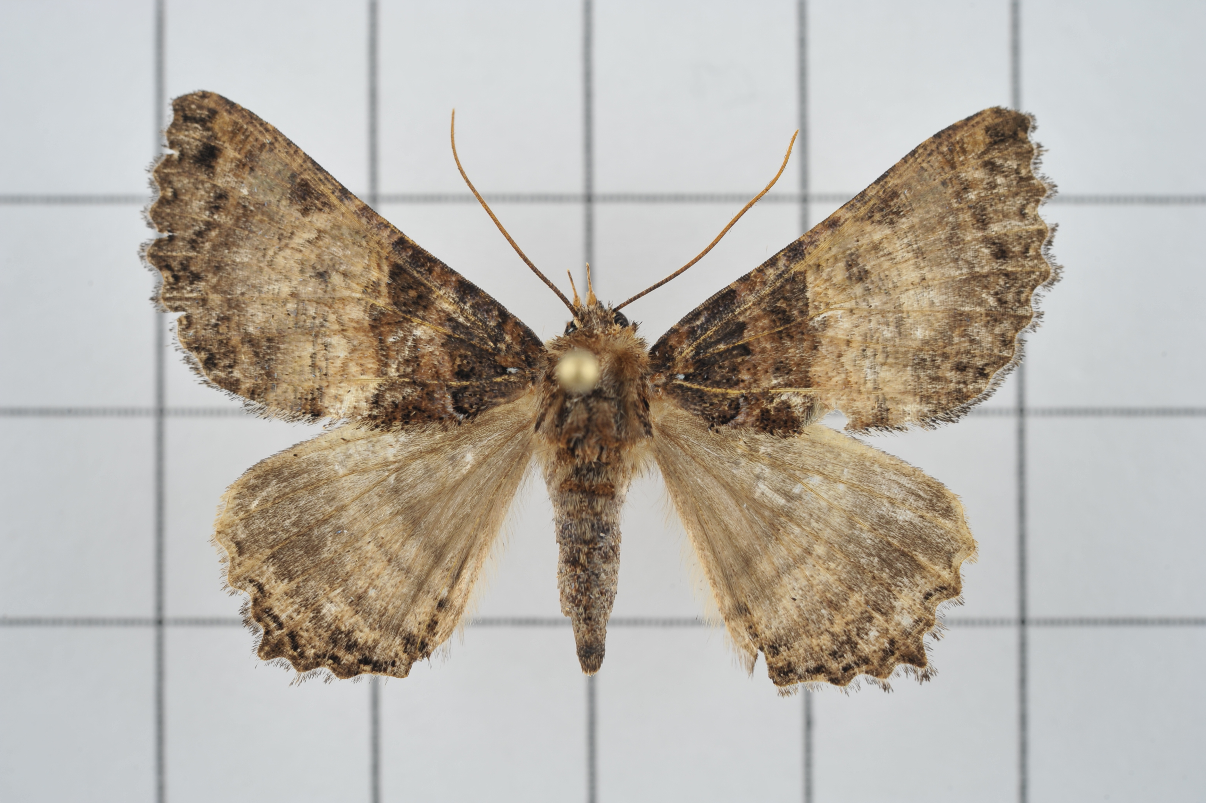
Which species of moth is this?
Daddala lucilla
